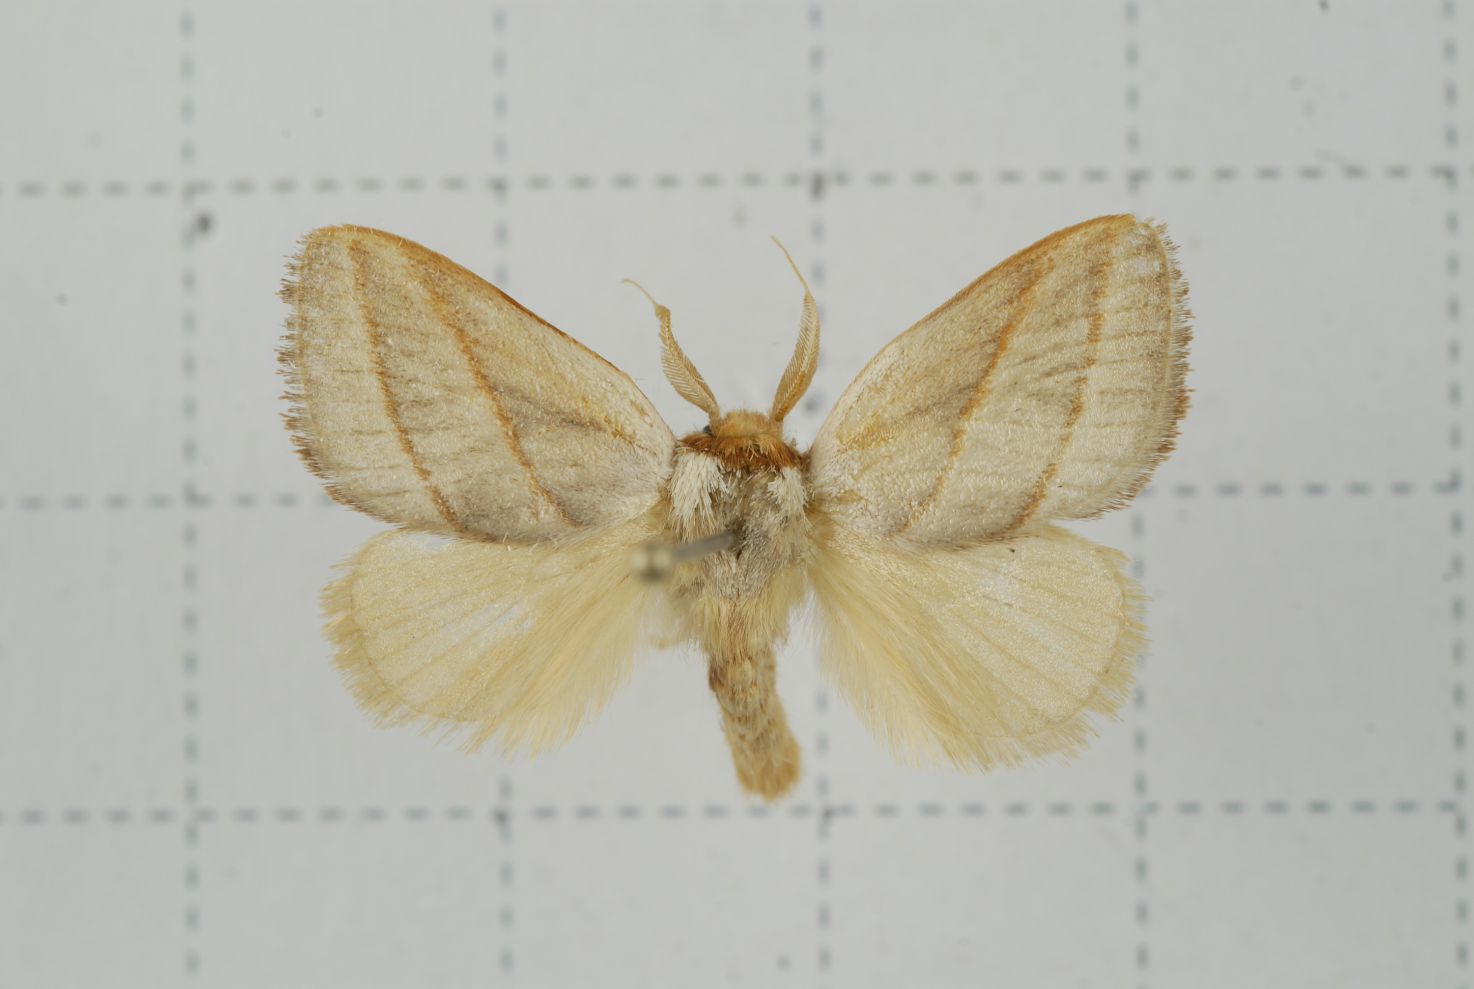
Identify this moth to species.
Cania heppneri
